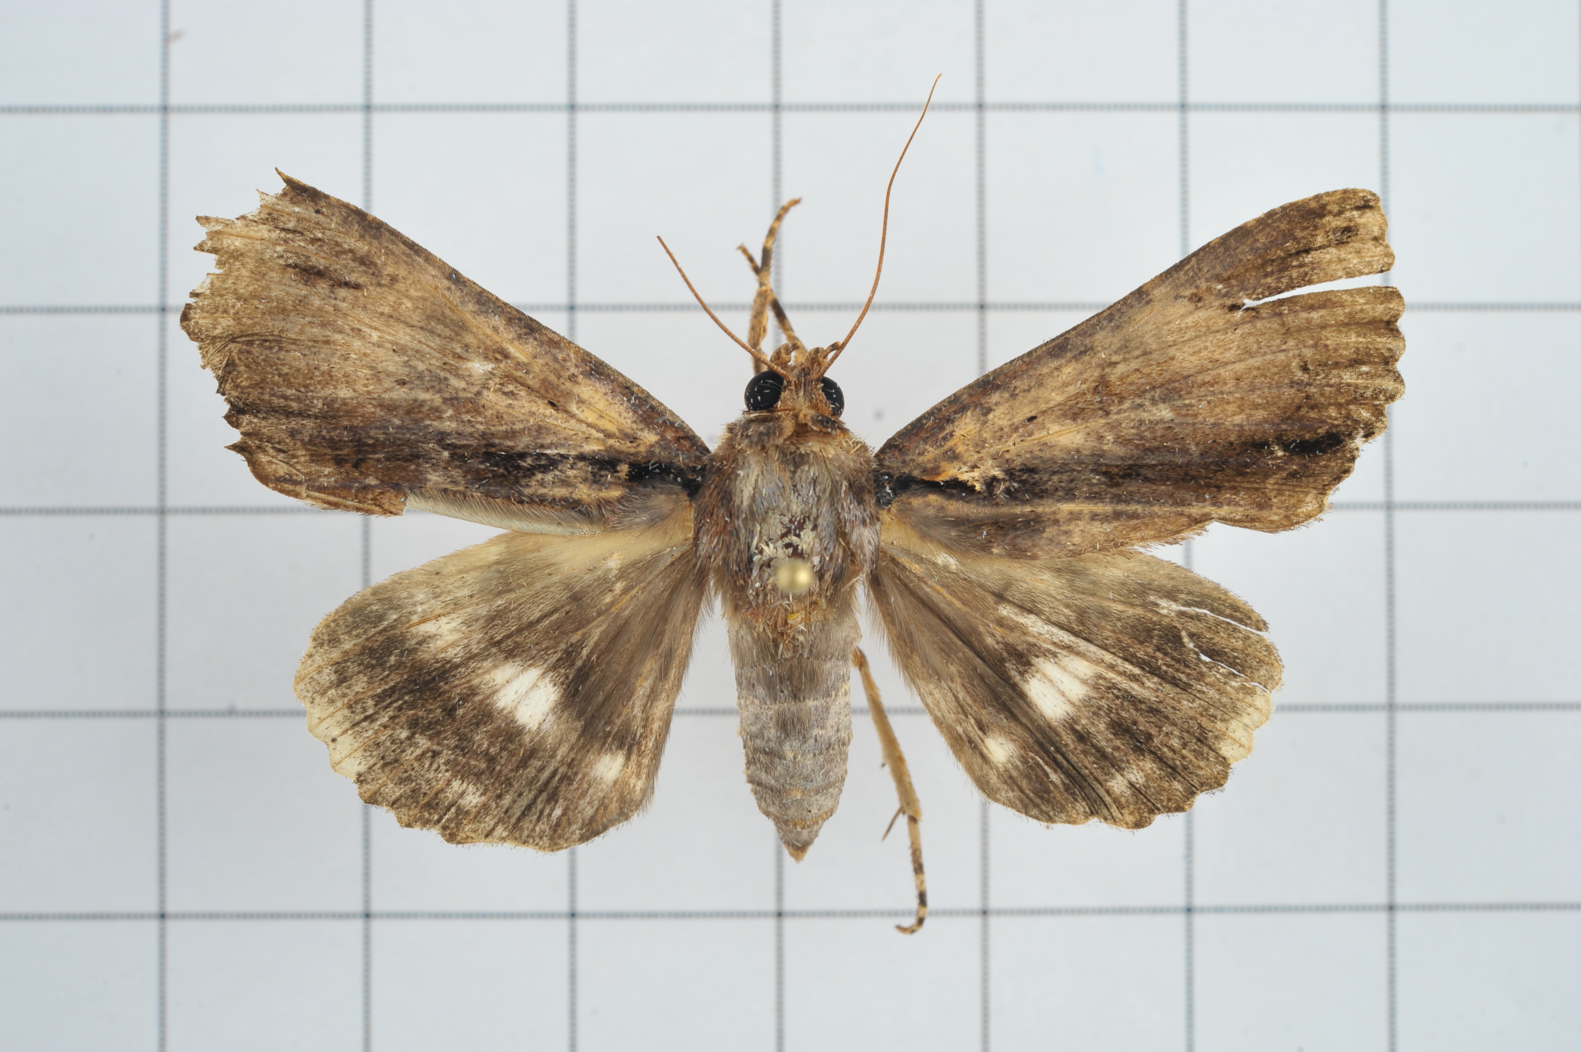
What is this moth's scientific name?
Ercheia cyllaria
